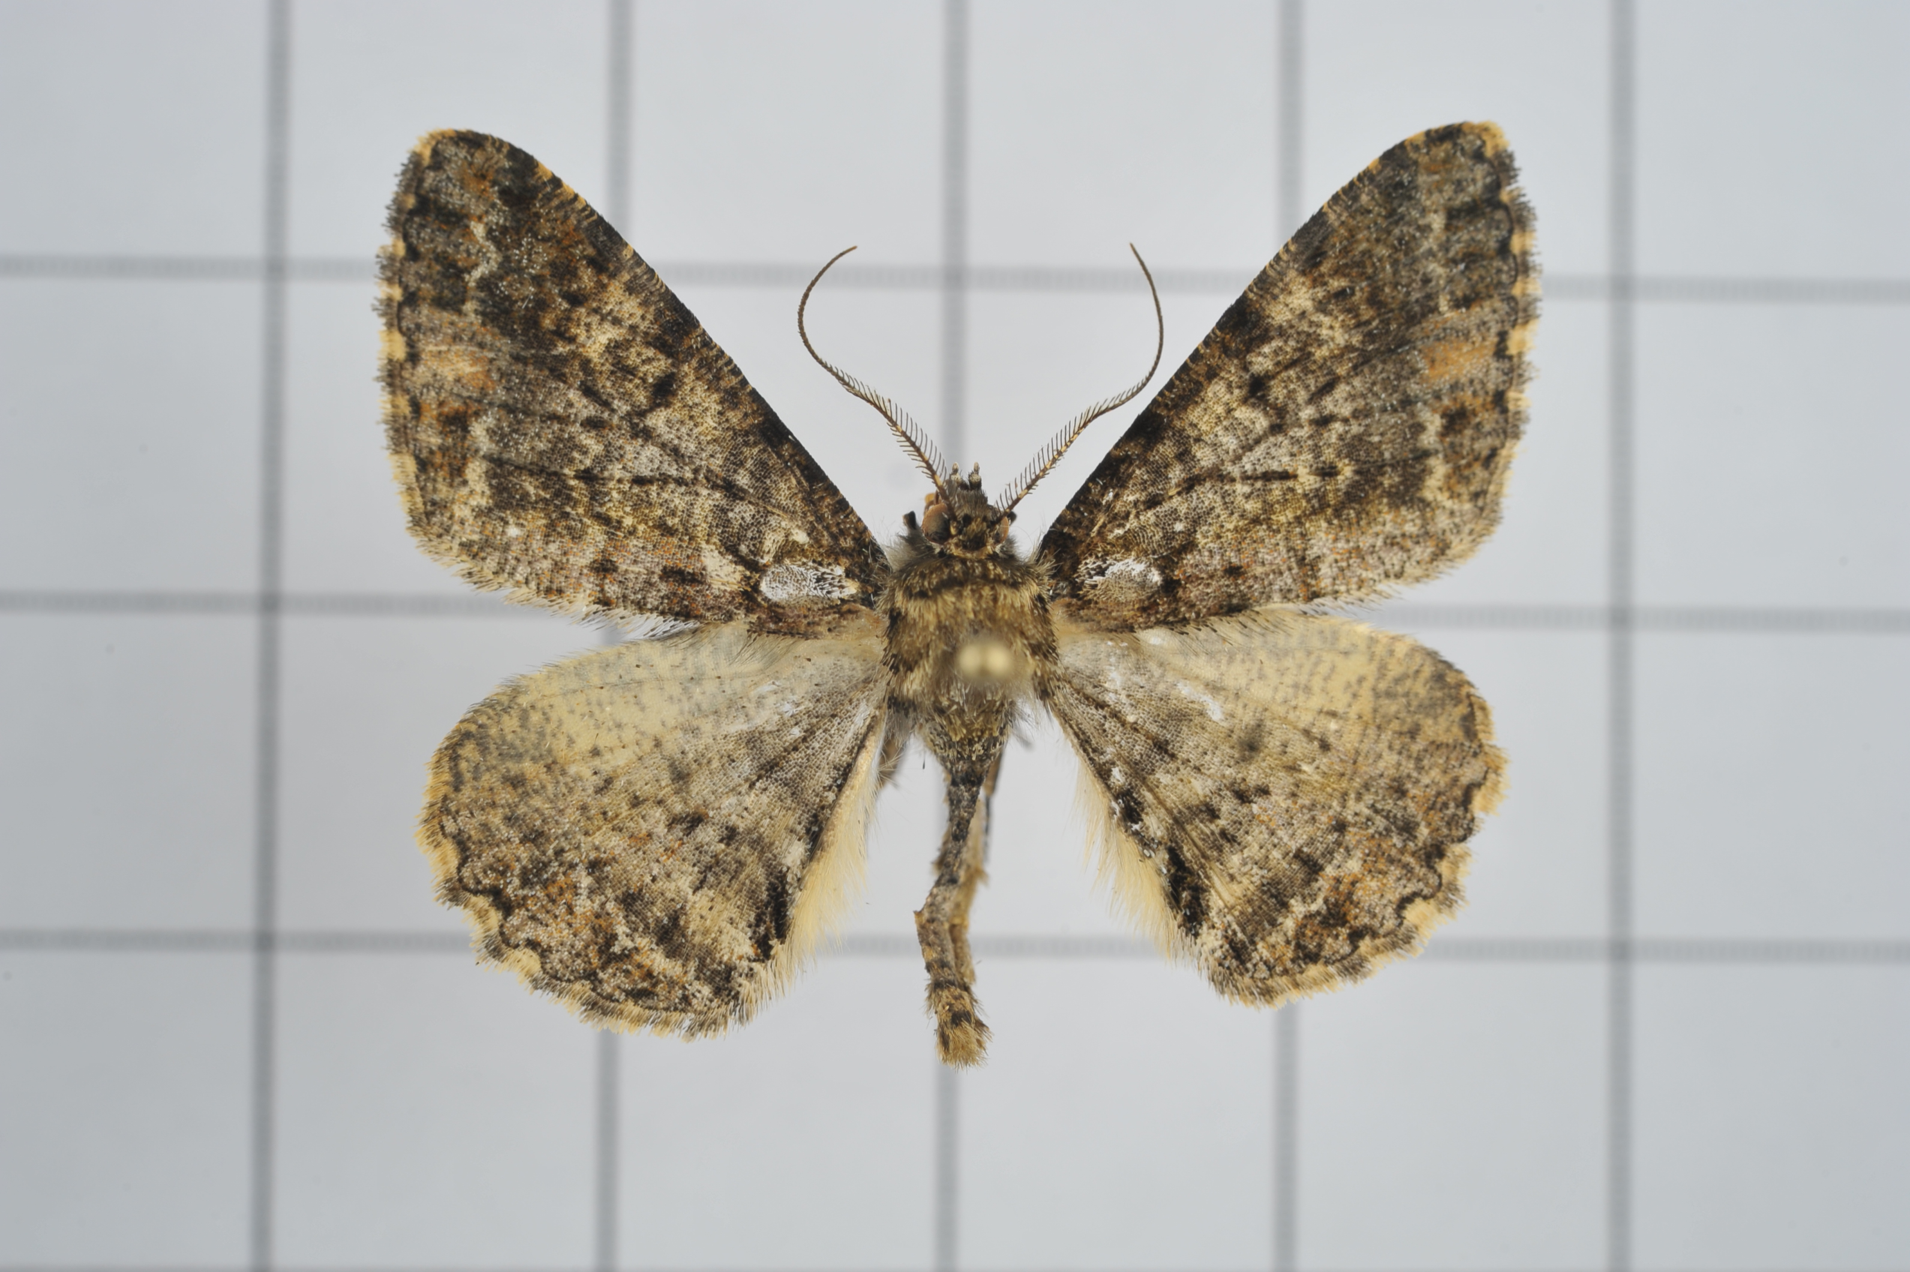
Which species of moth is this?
Alcis taiwanovariegata
